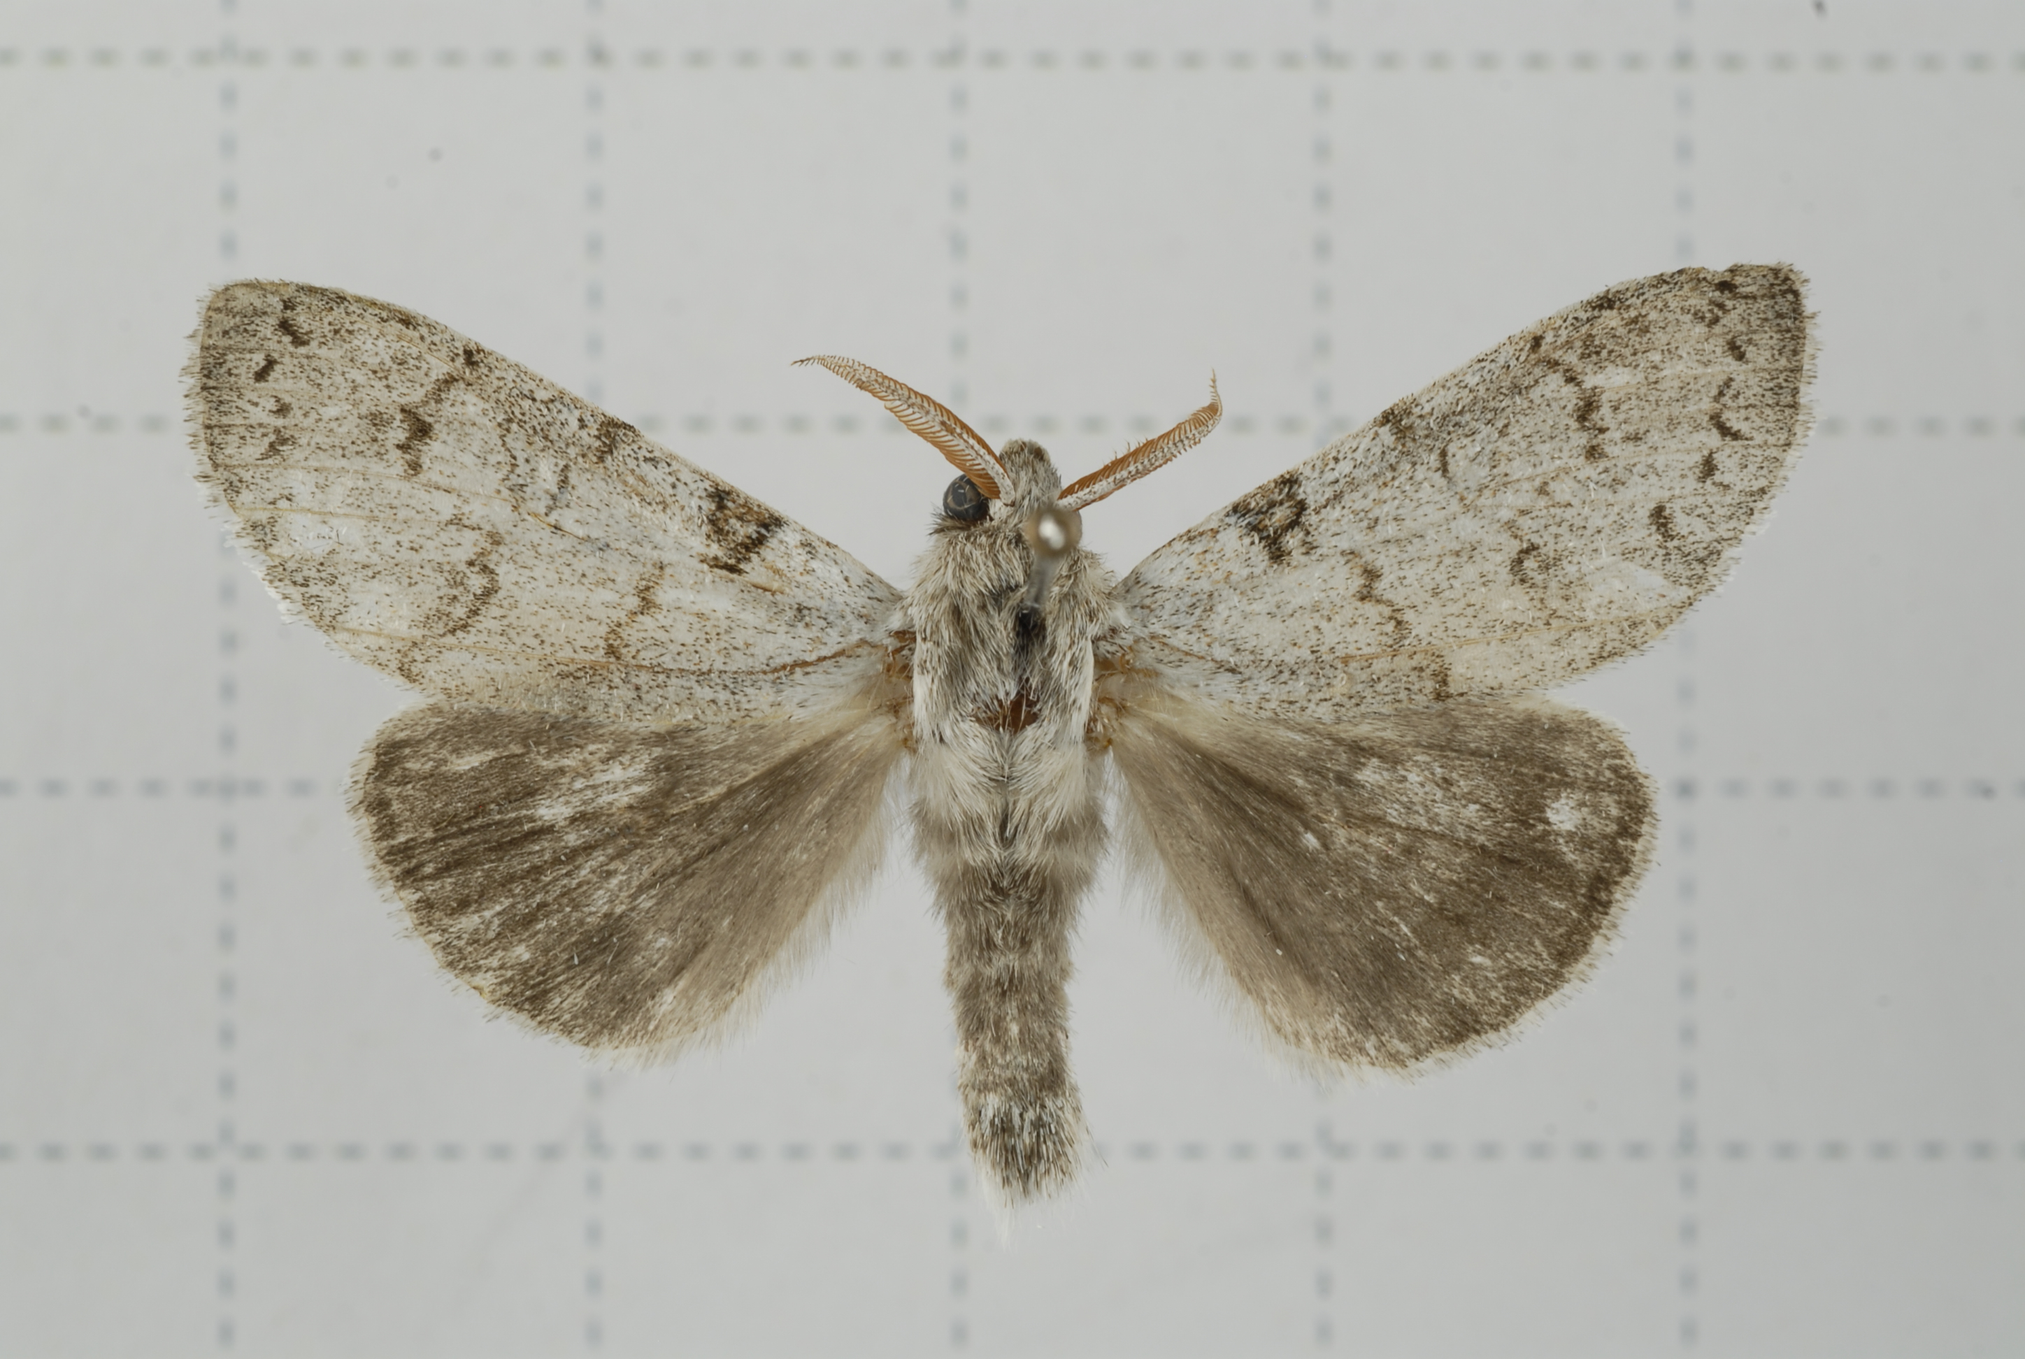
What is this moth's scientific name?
Calliteara postfusca
